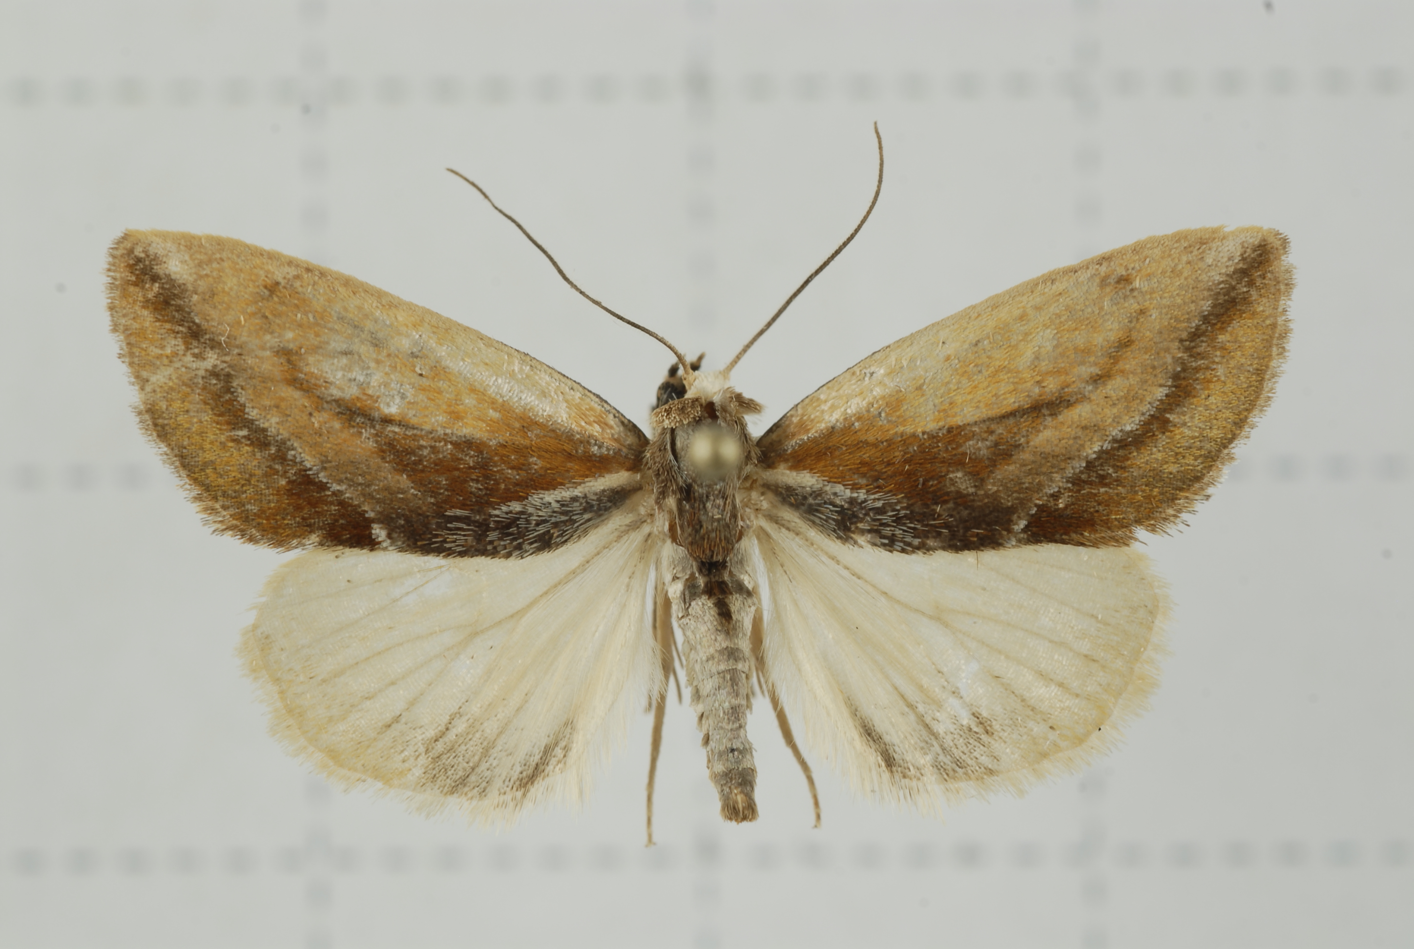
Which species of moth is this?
Iragaodes nobilis
